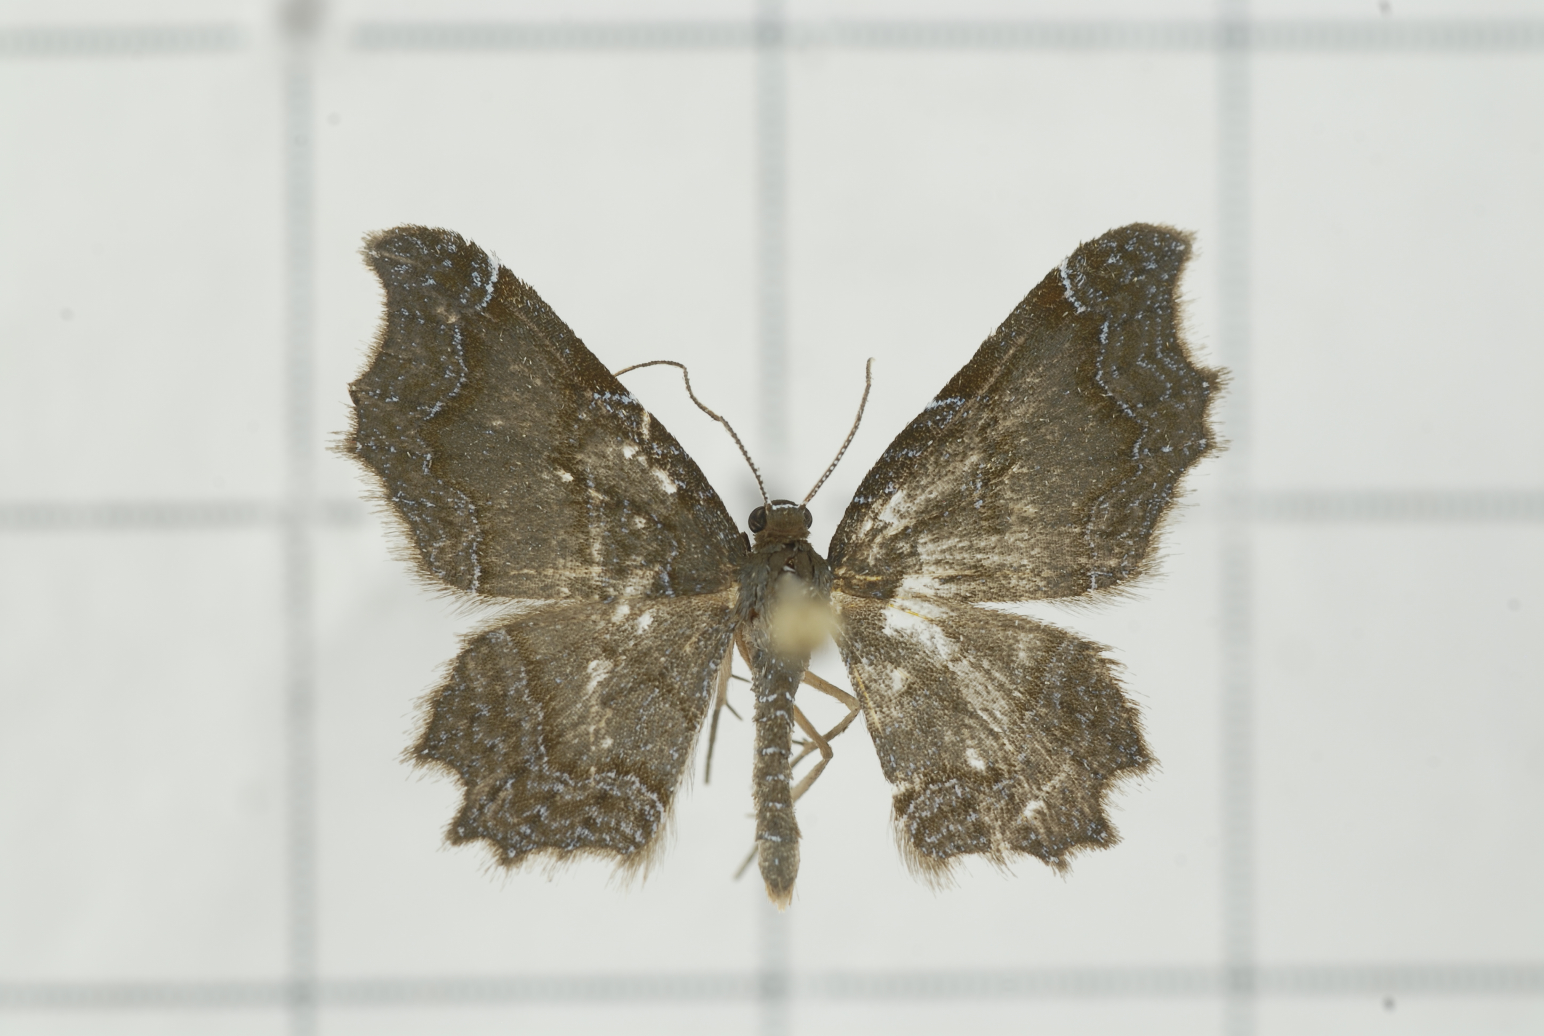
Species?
Hastina subfalcaria caeruleolineata
